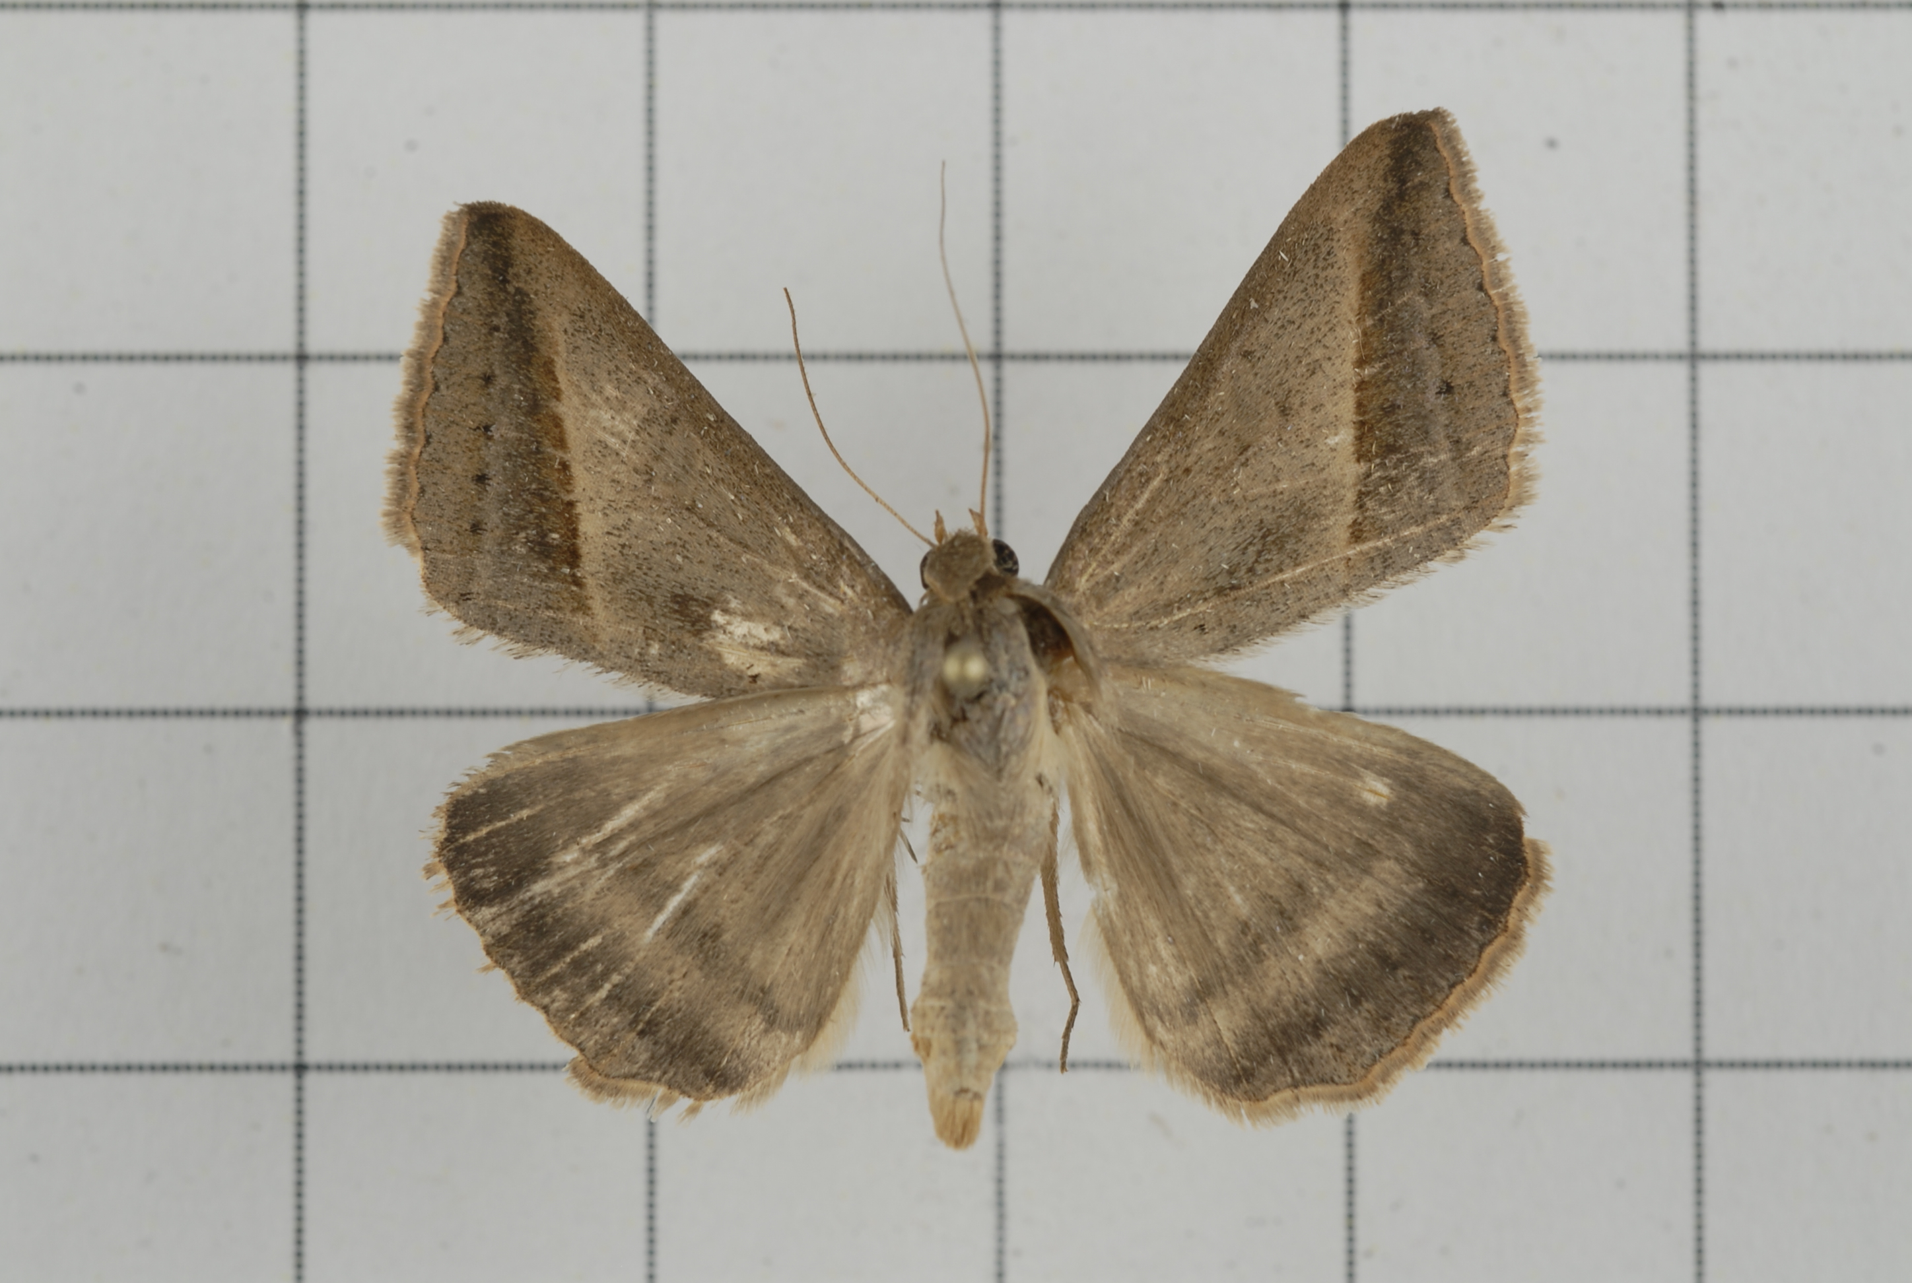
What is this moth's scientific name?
Mocis frugalis
